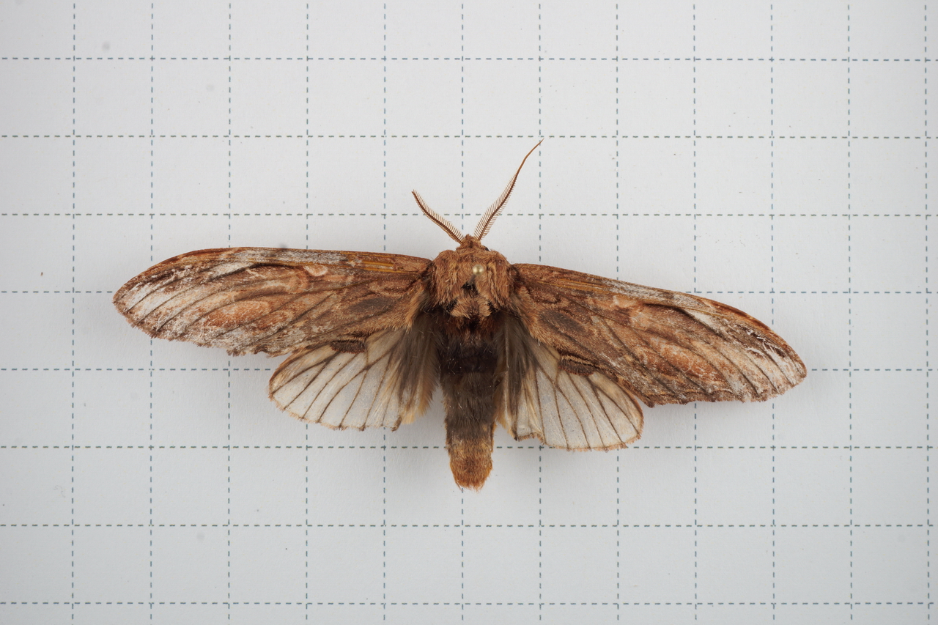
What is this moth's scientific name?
Acmeshachia gigantea
